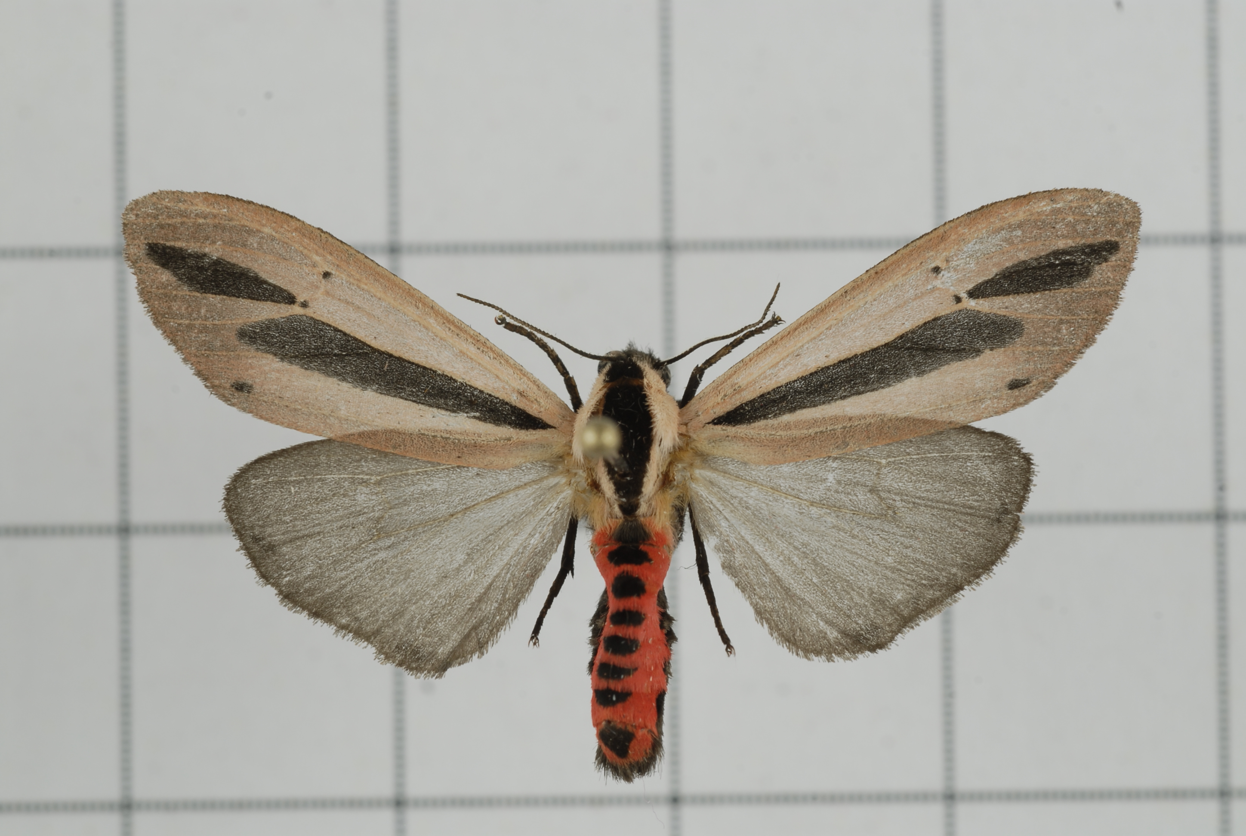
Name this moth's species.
Creatonotos gangis
